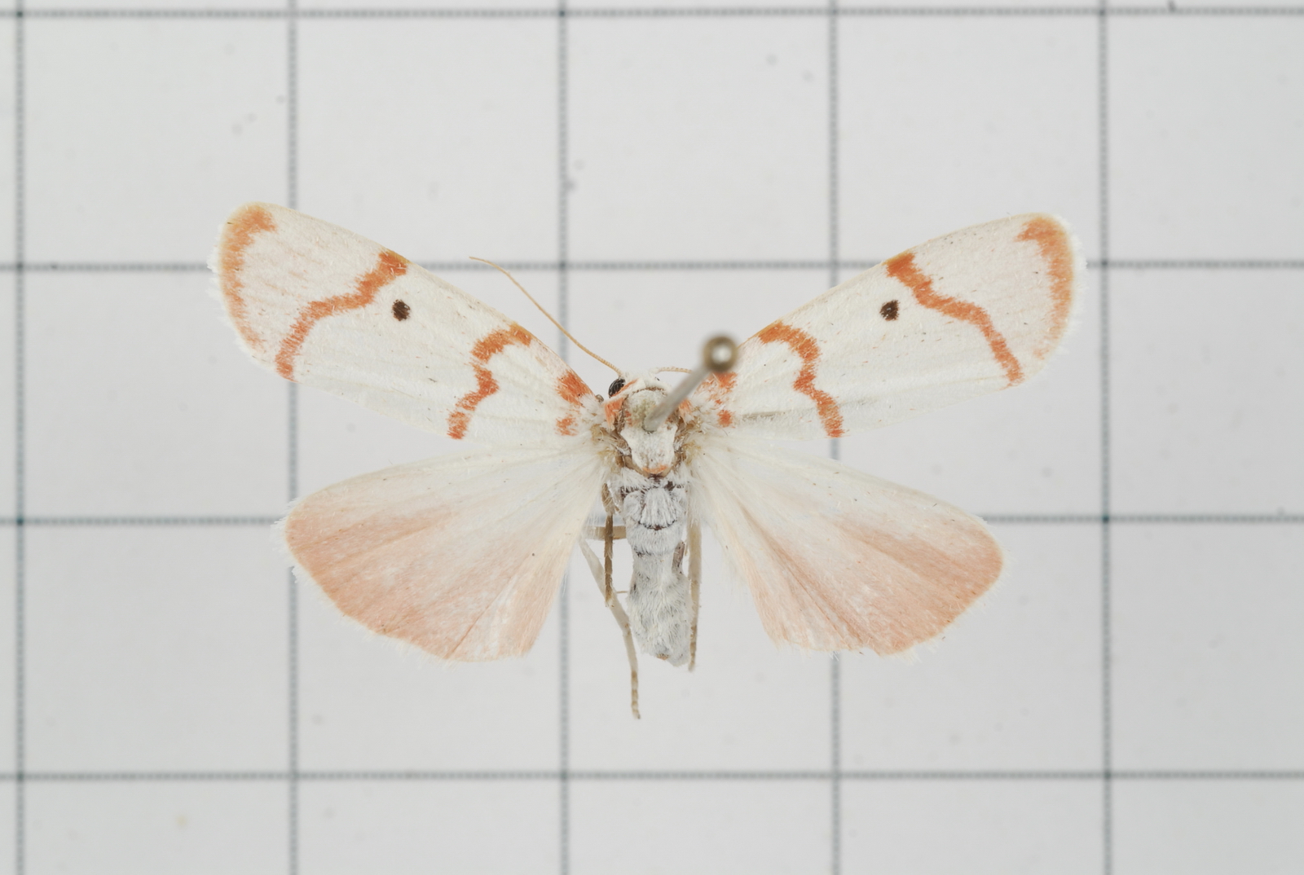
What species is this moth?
Cyana hamata hamata
